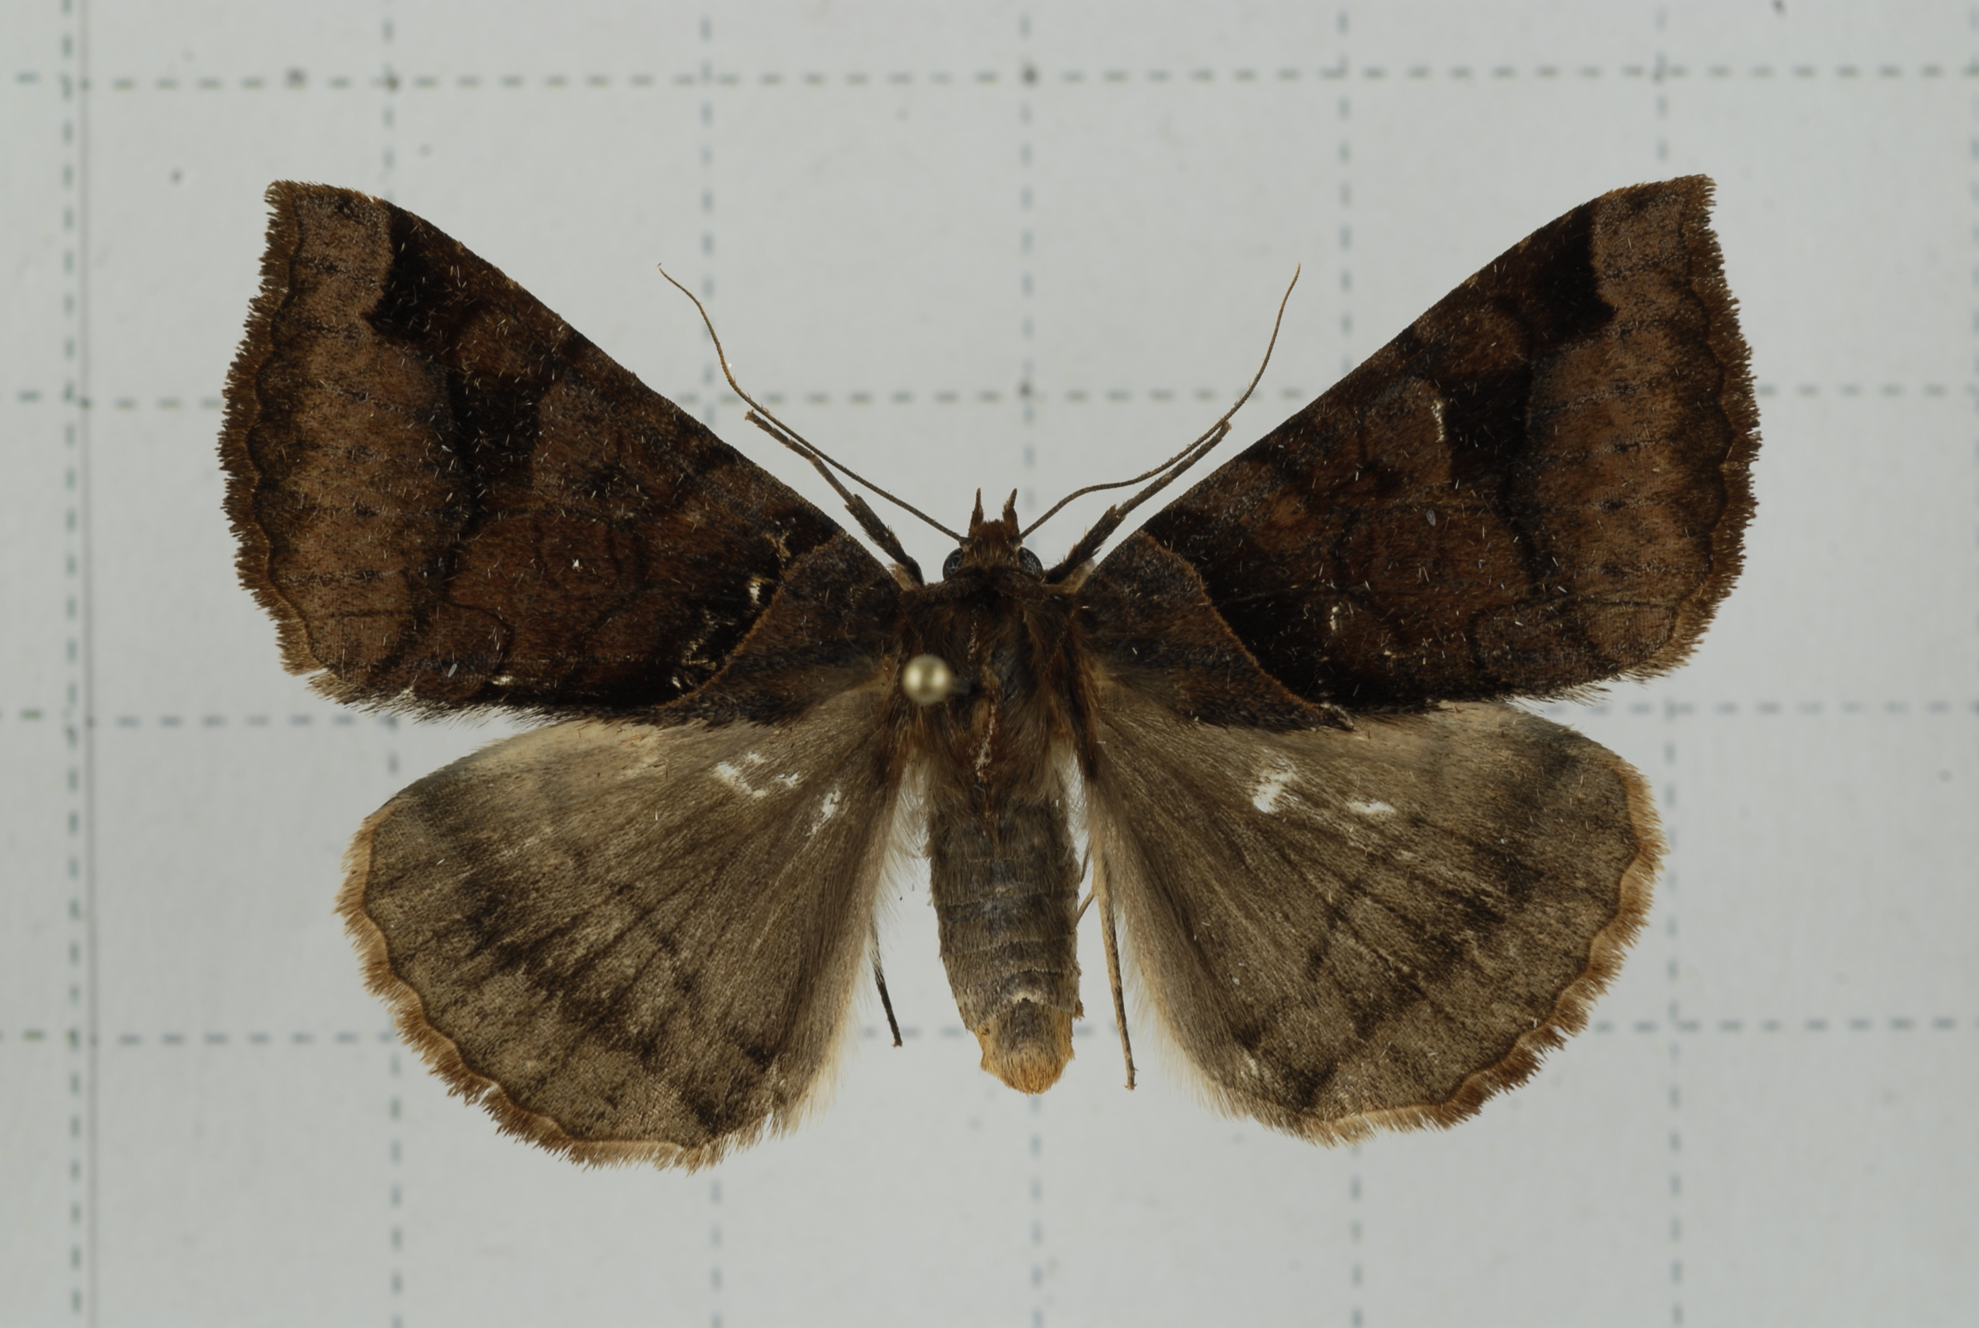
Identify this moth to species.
Mocis annetta
